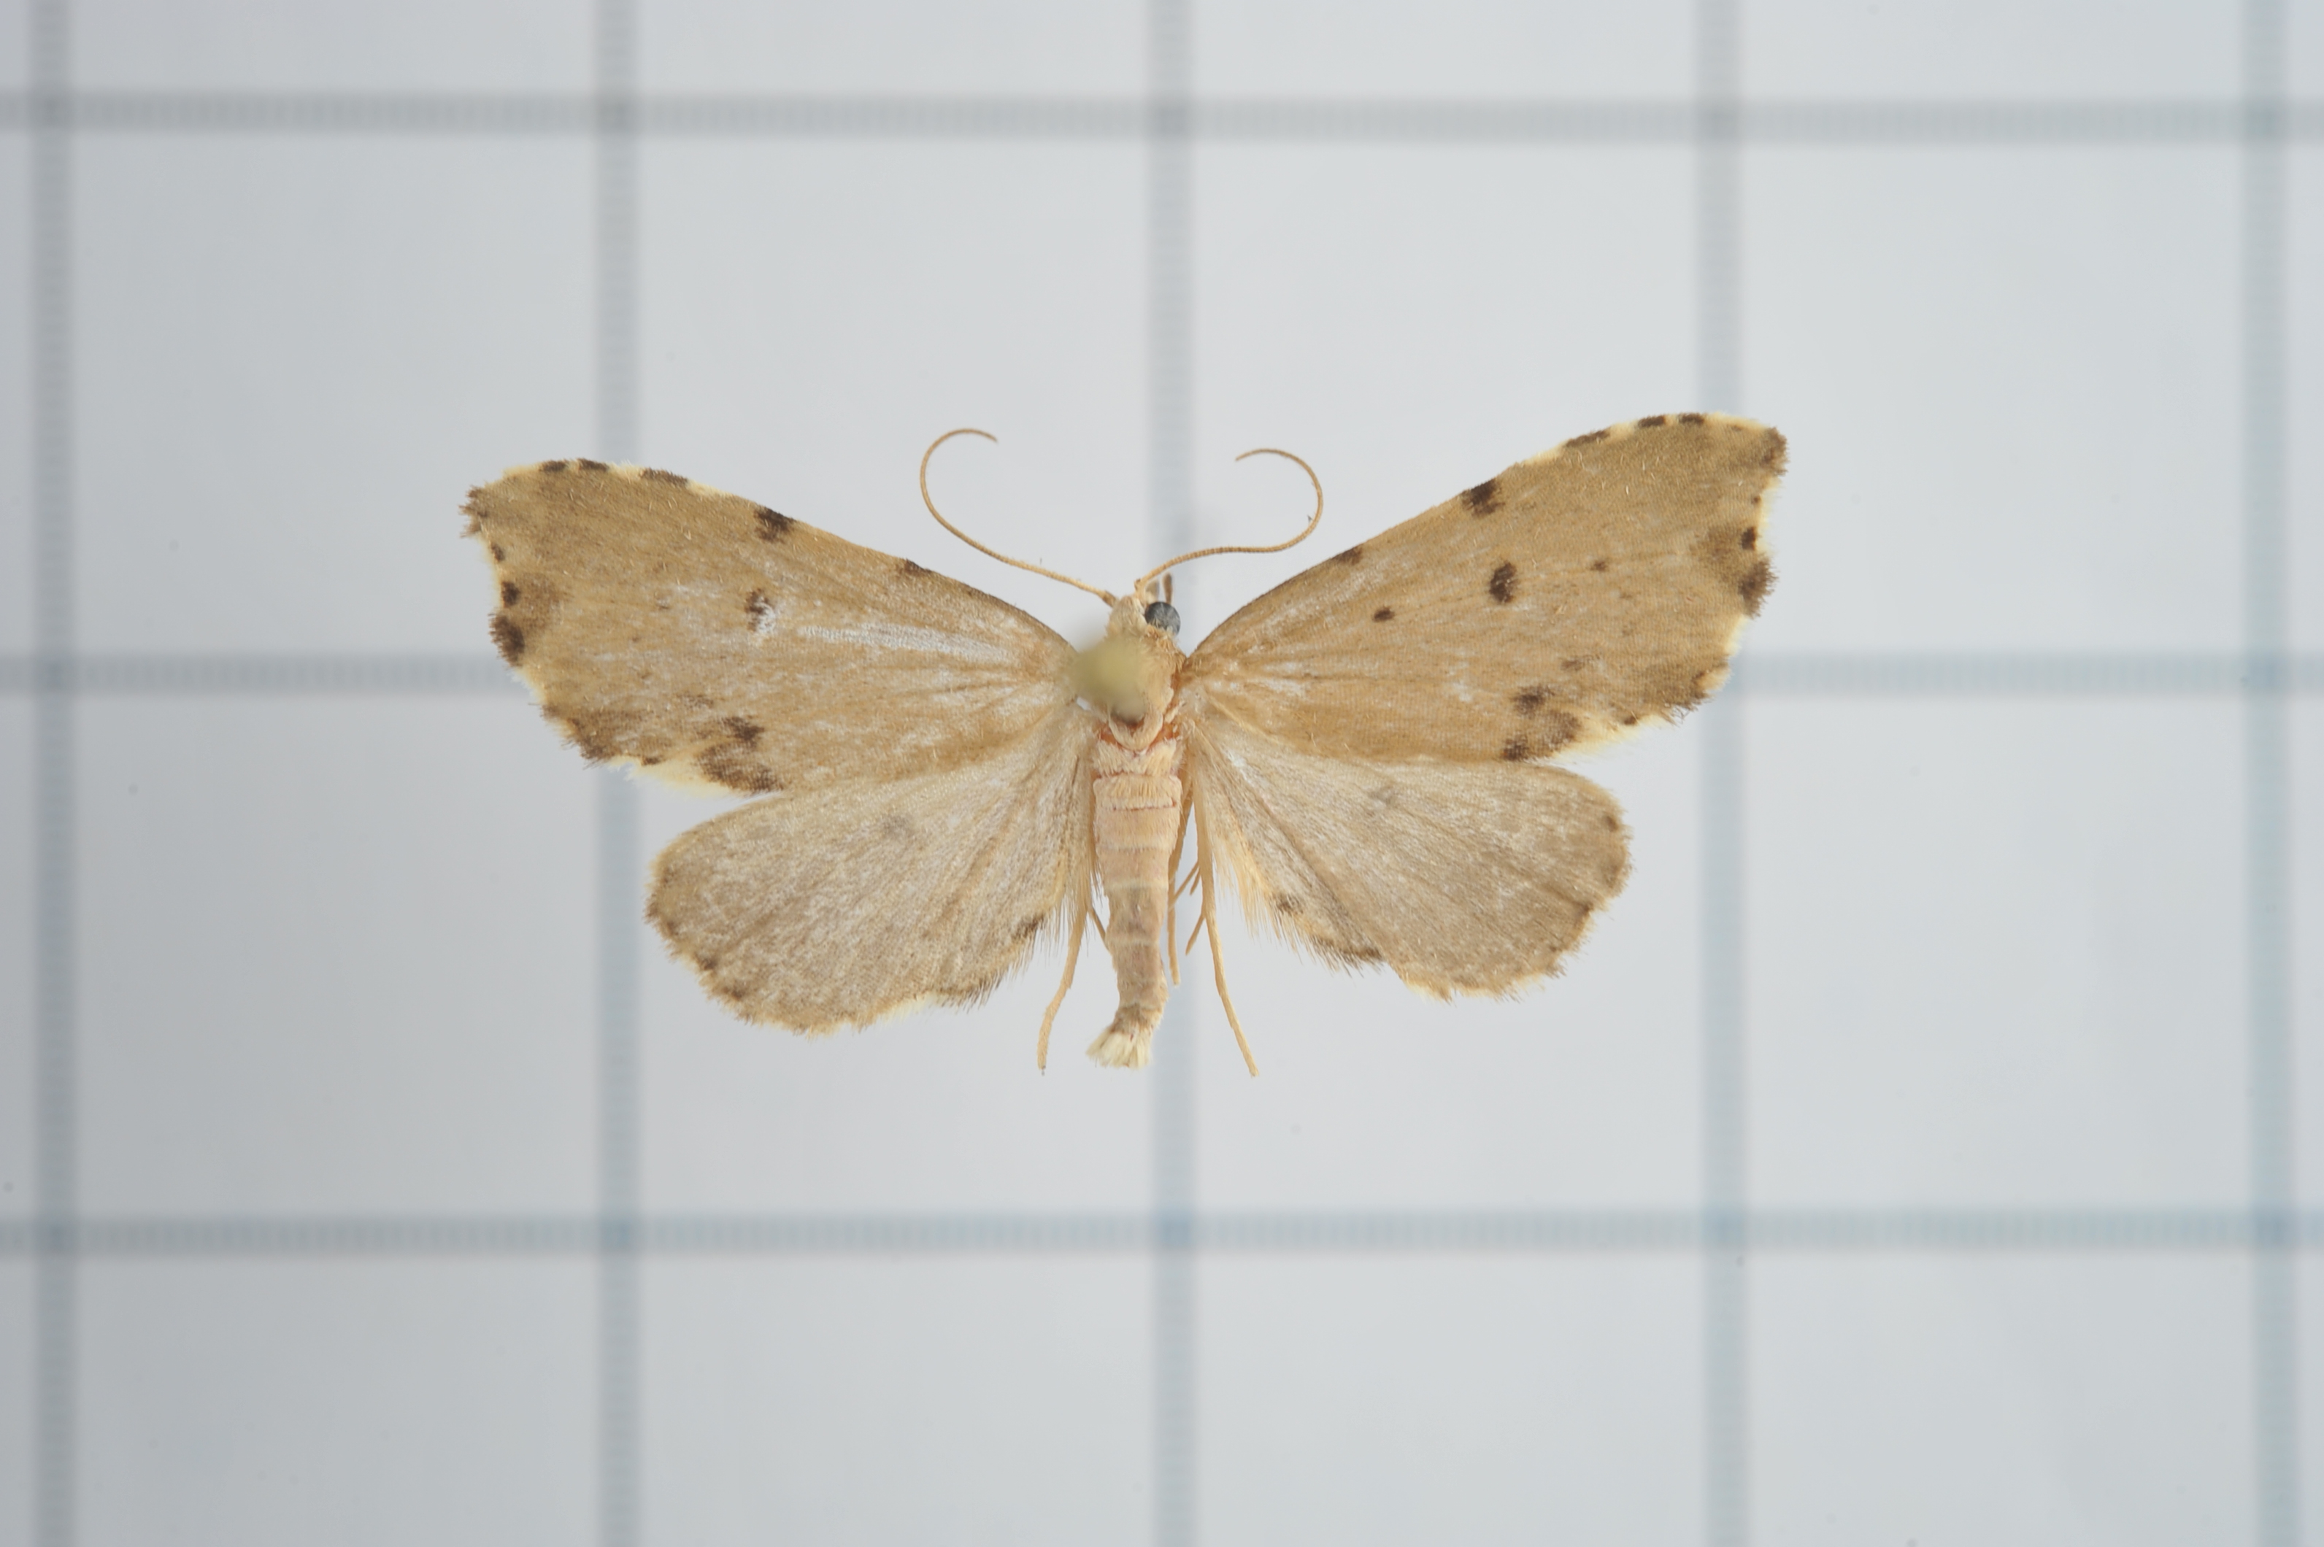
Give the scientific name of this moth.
Metaemene hampsoni
